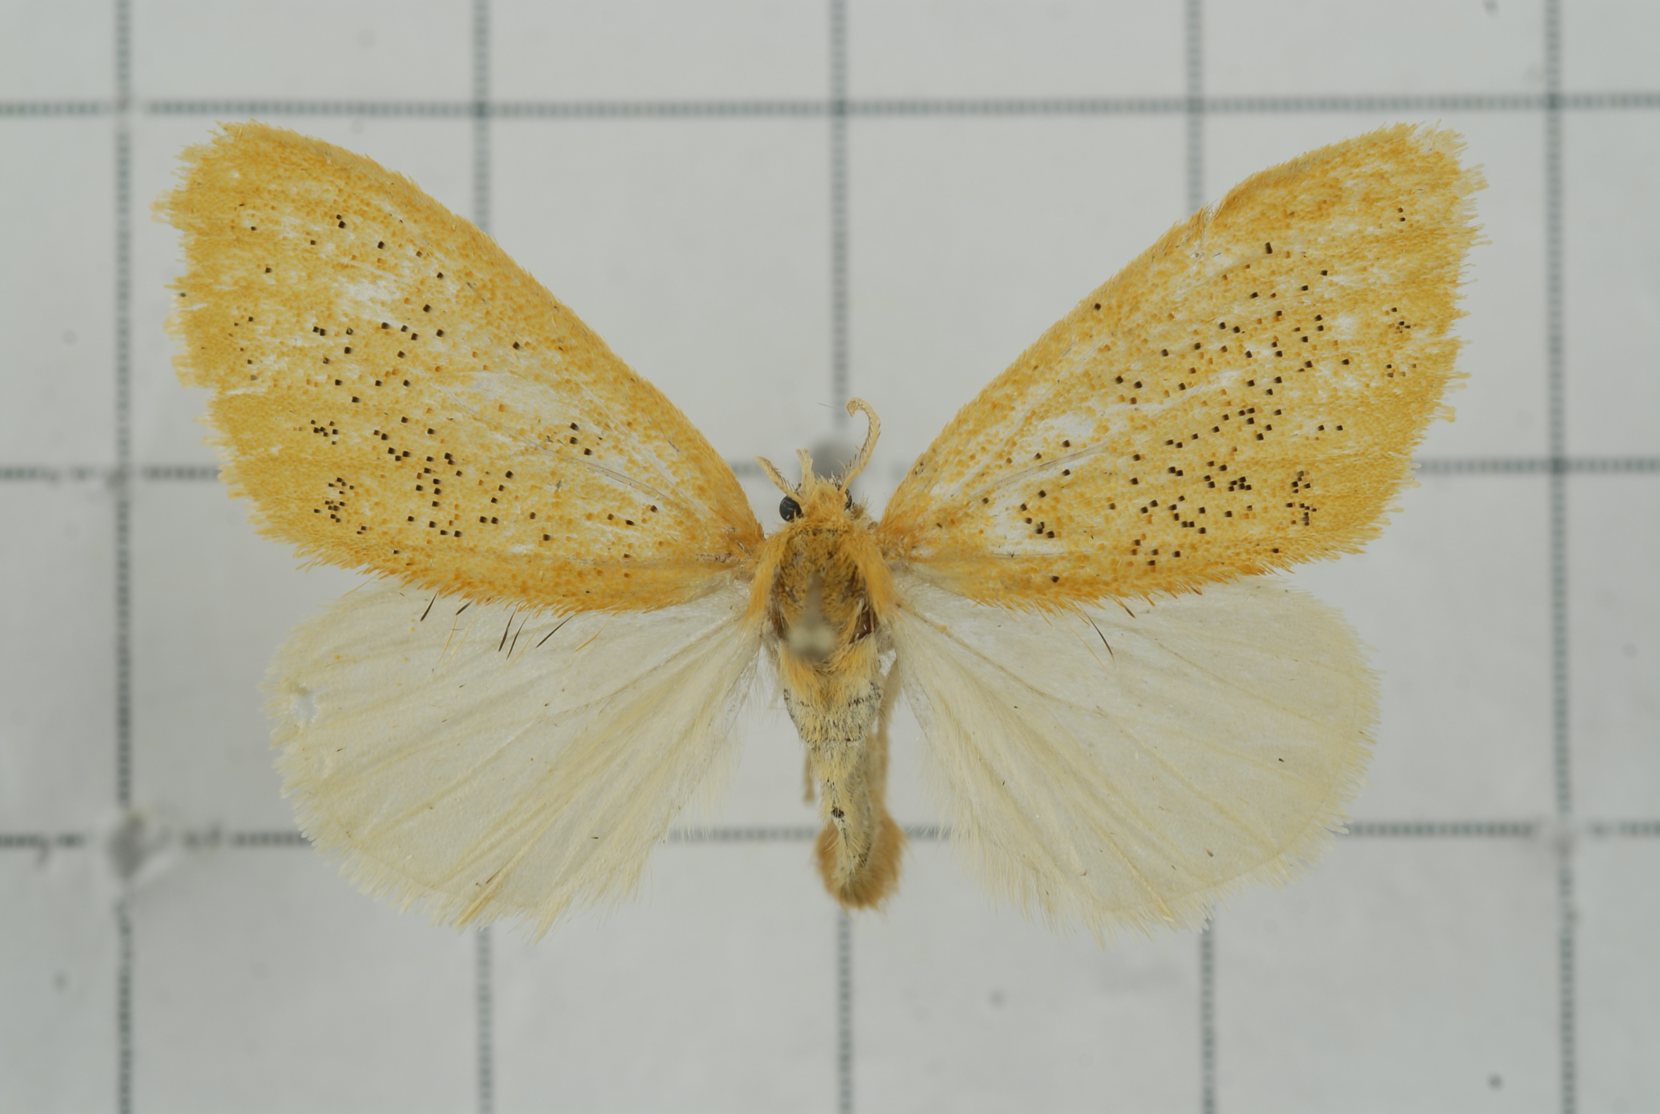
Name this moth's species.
Euproctis sparsa
